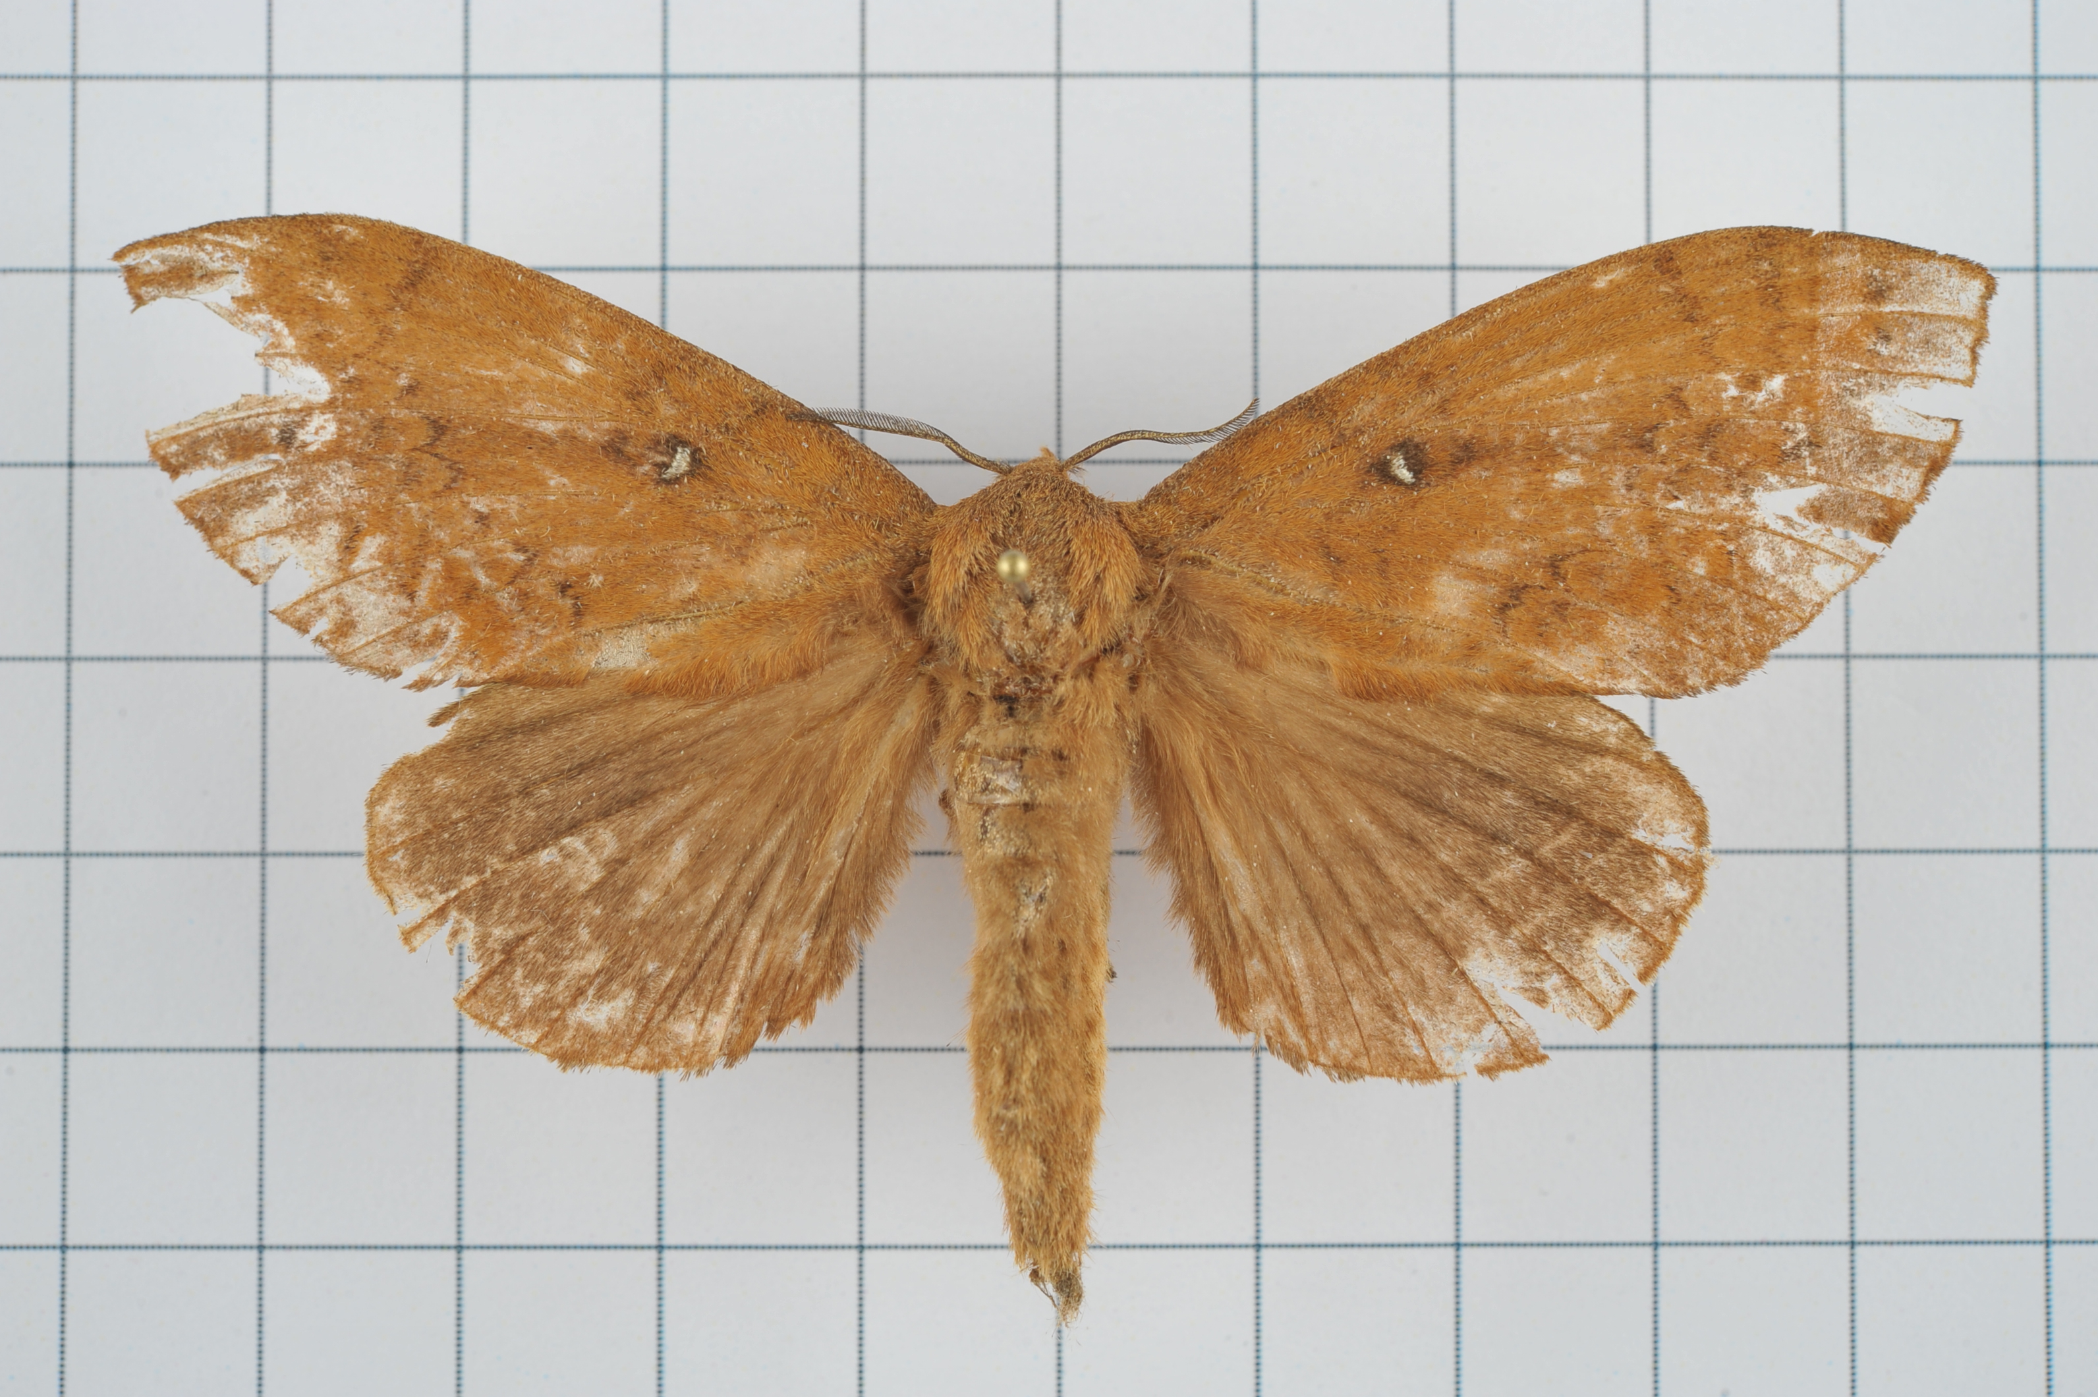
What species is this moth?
Dendrolimus punctatus
